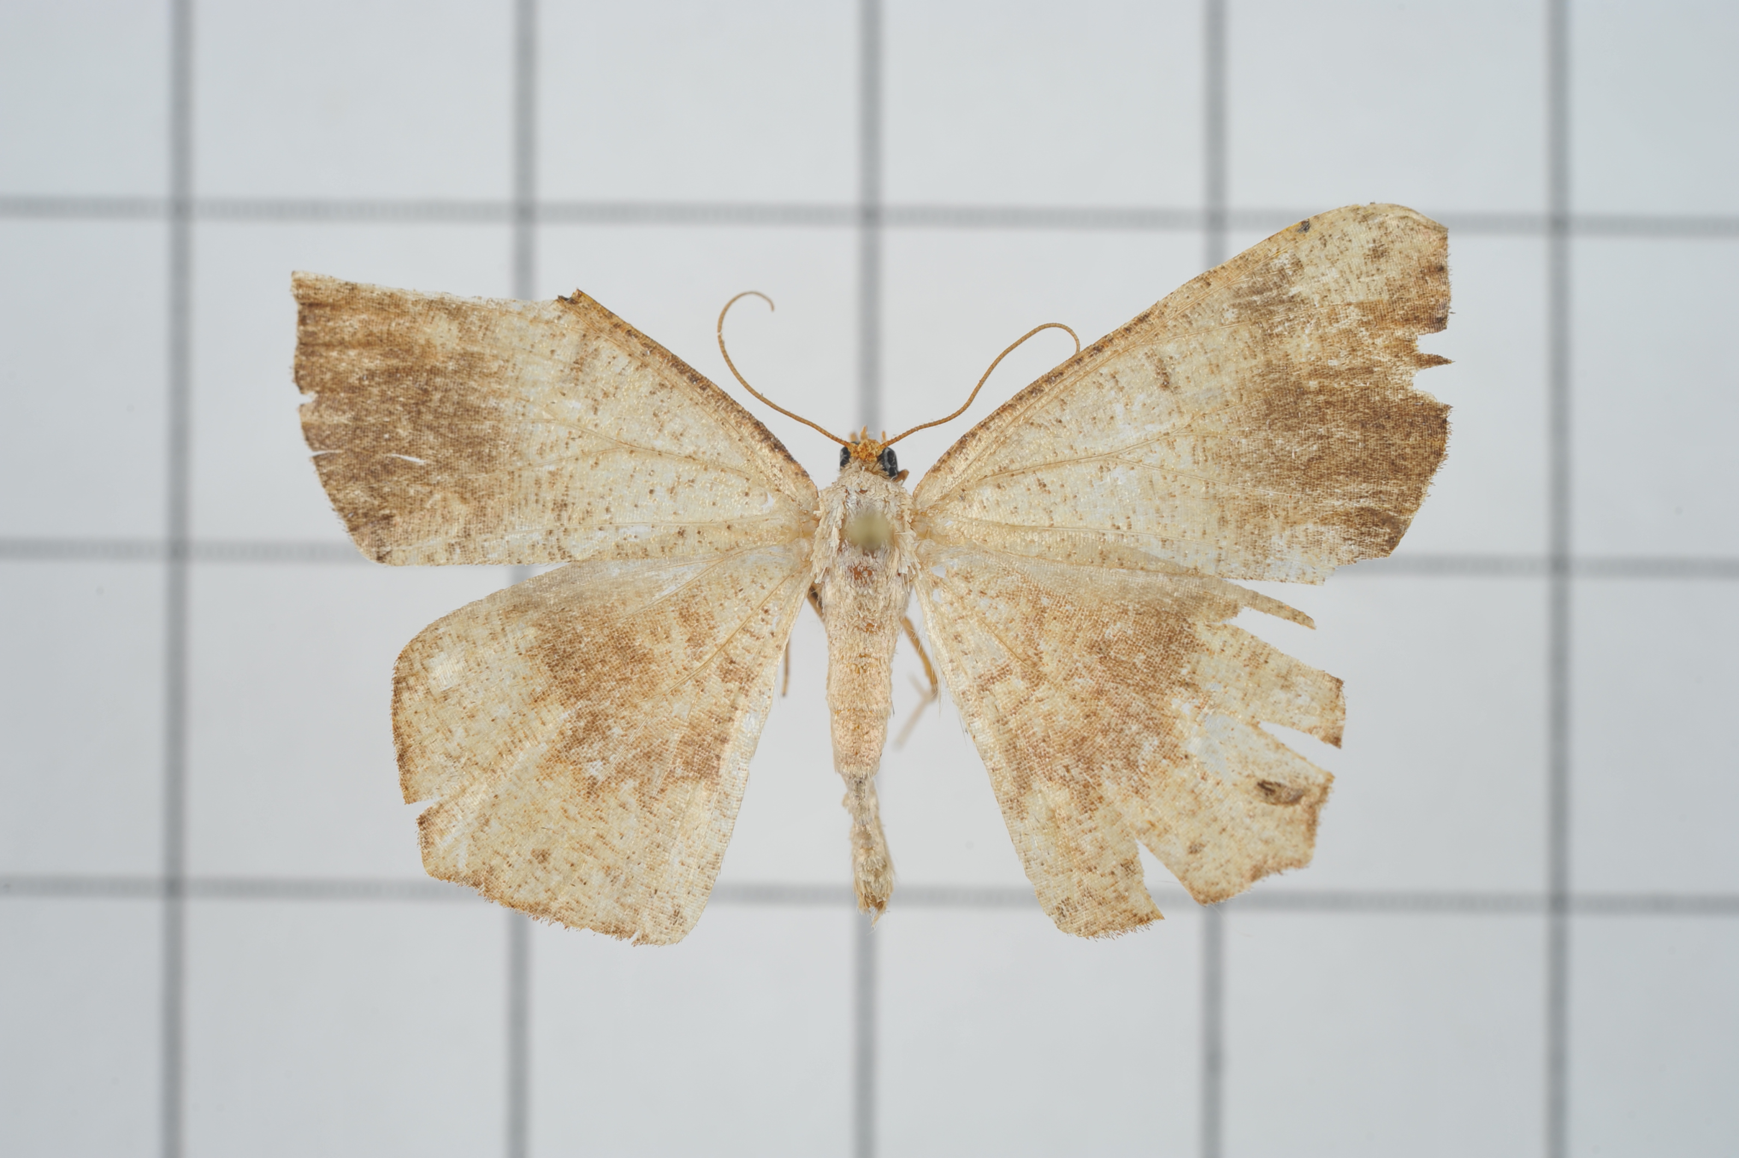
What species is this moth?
Peratostega deletaria deletaria
